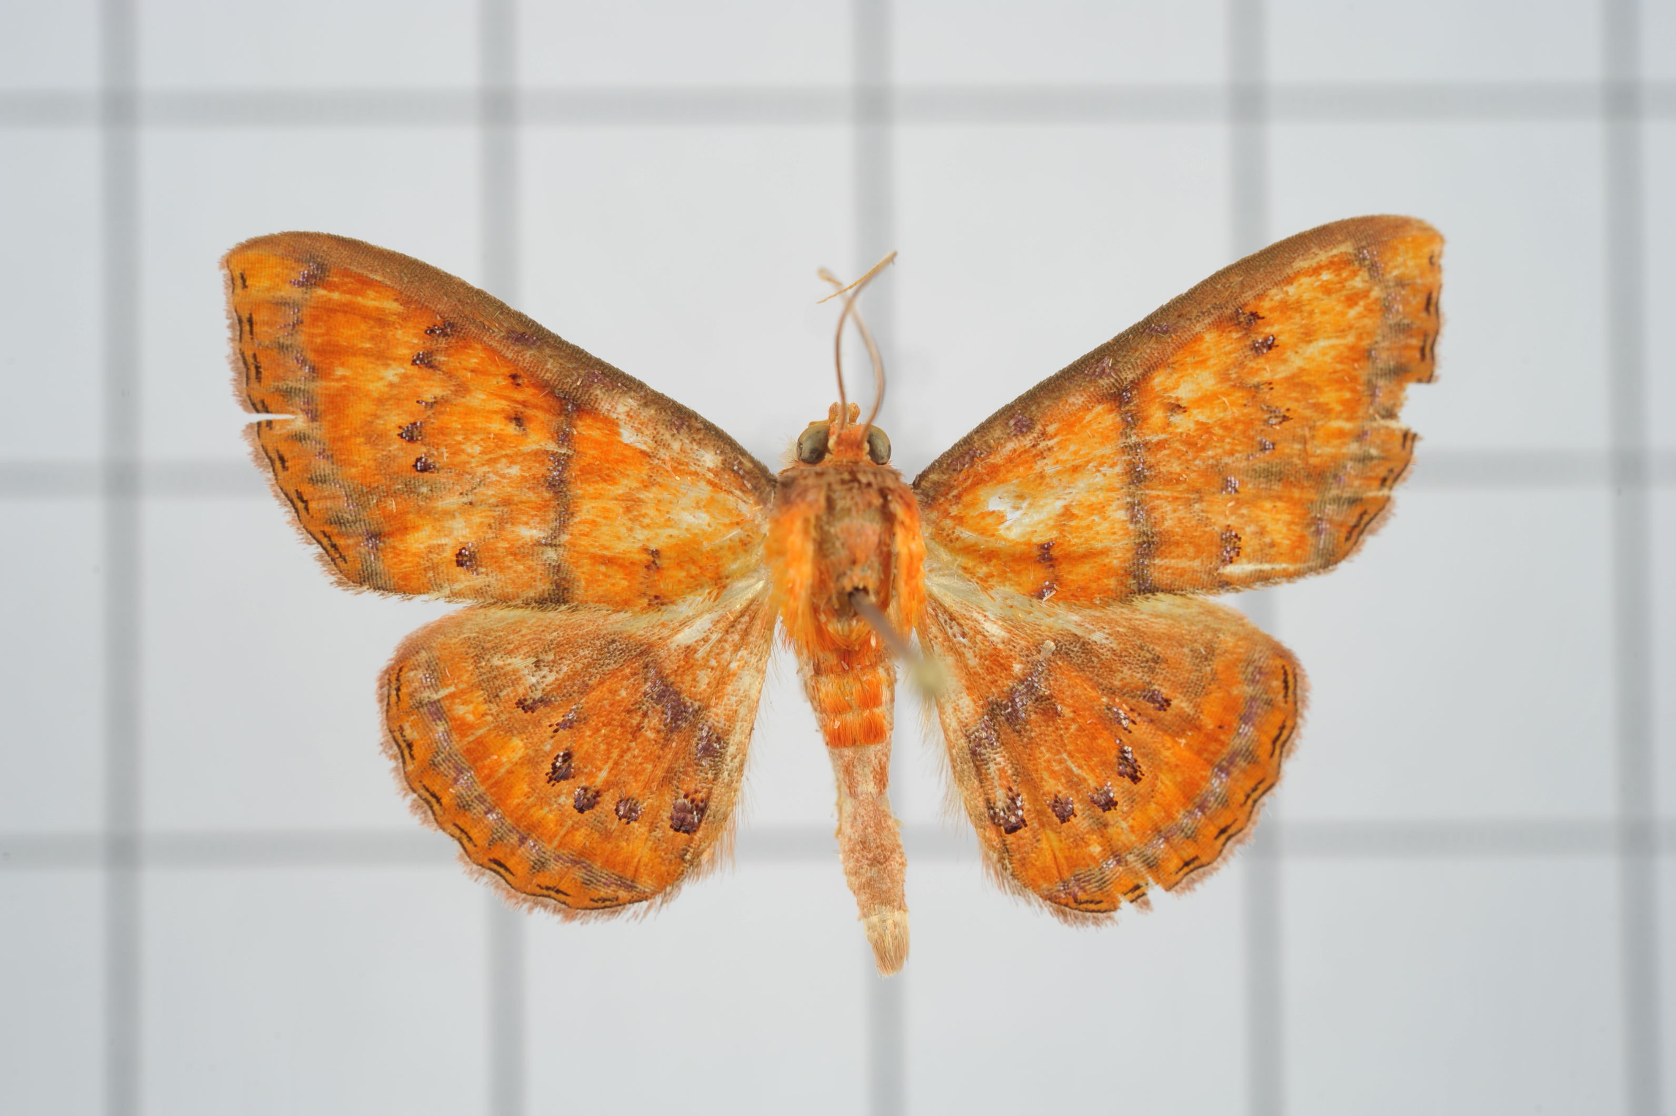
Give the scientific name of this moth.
Homodes vivida
